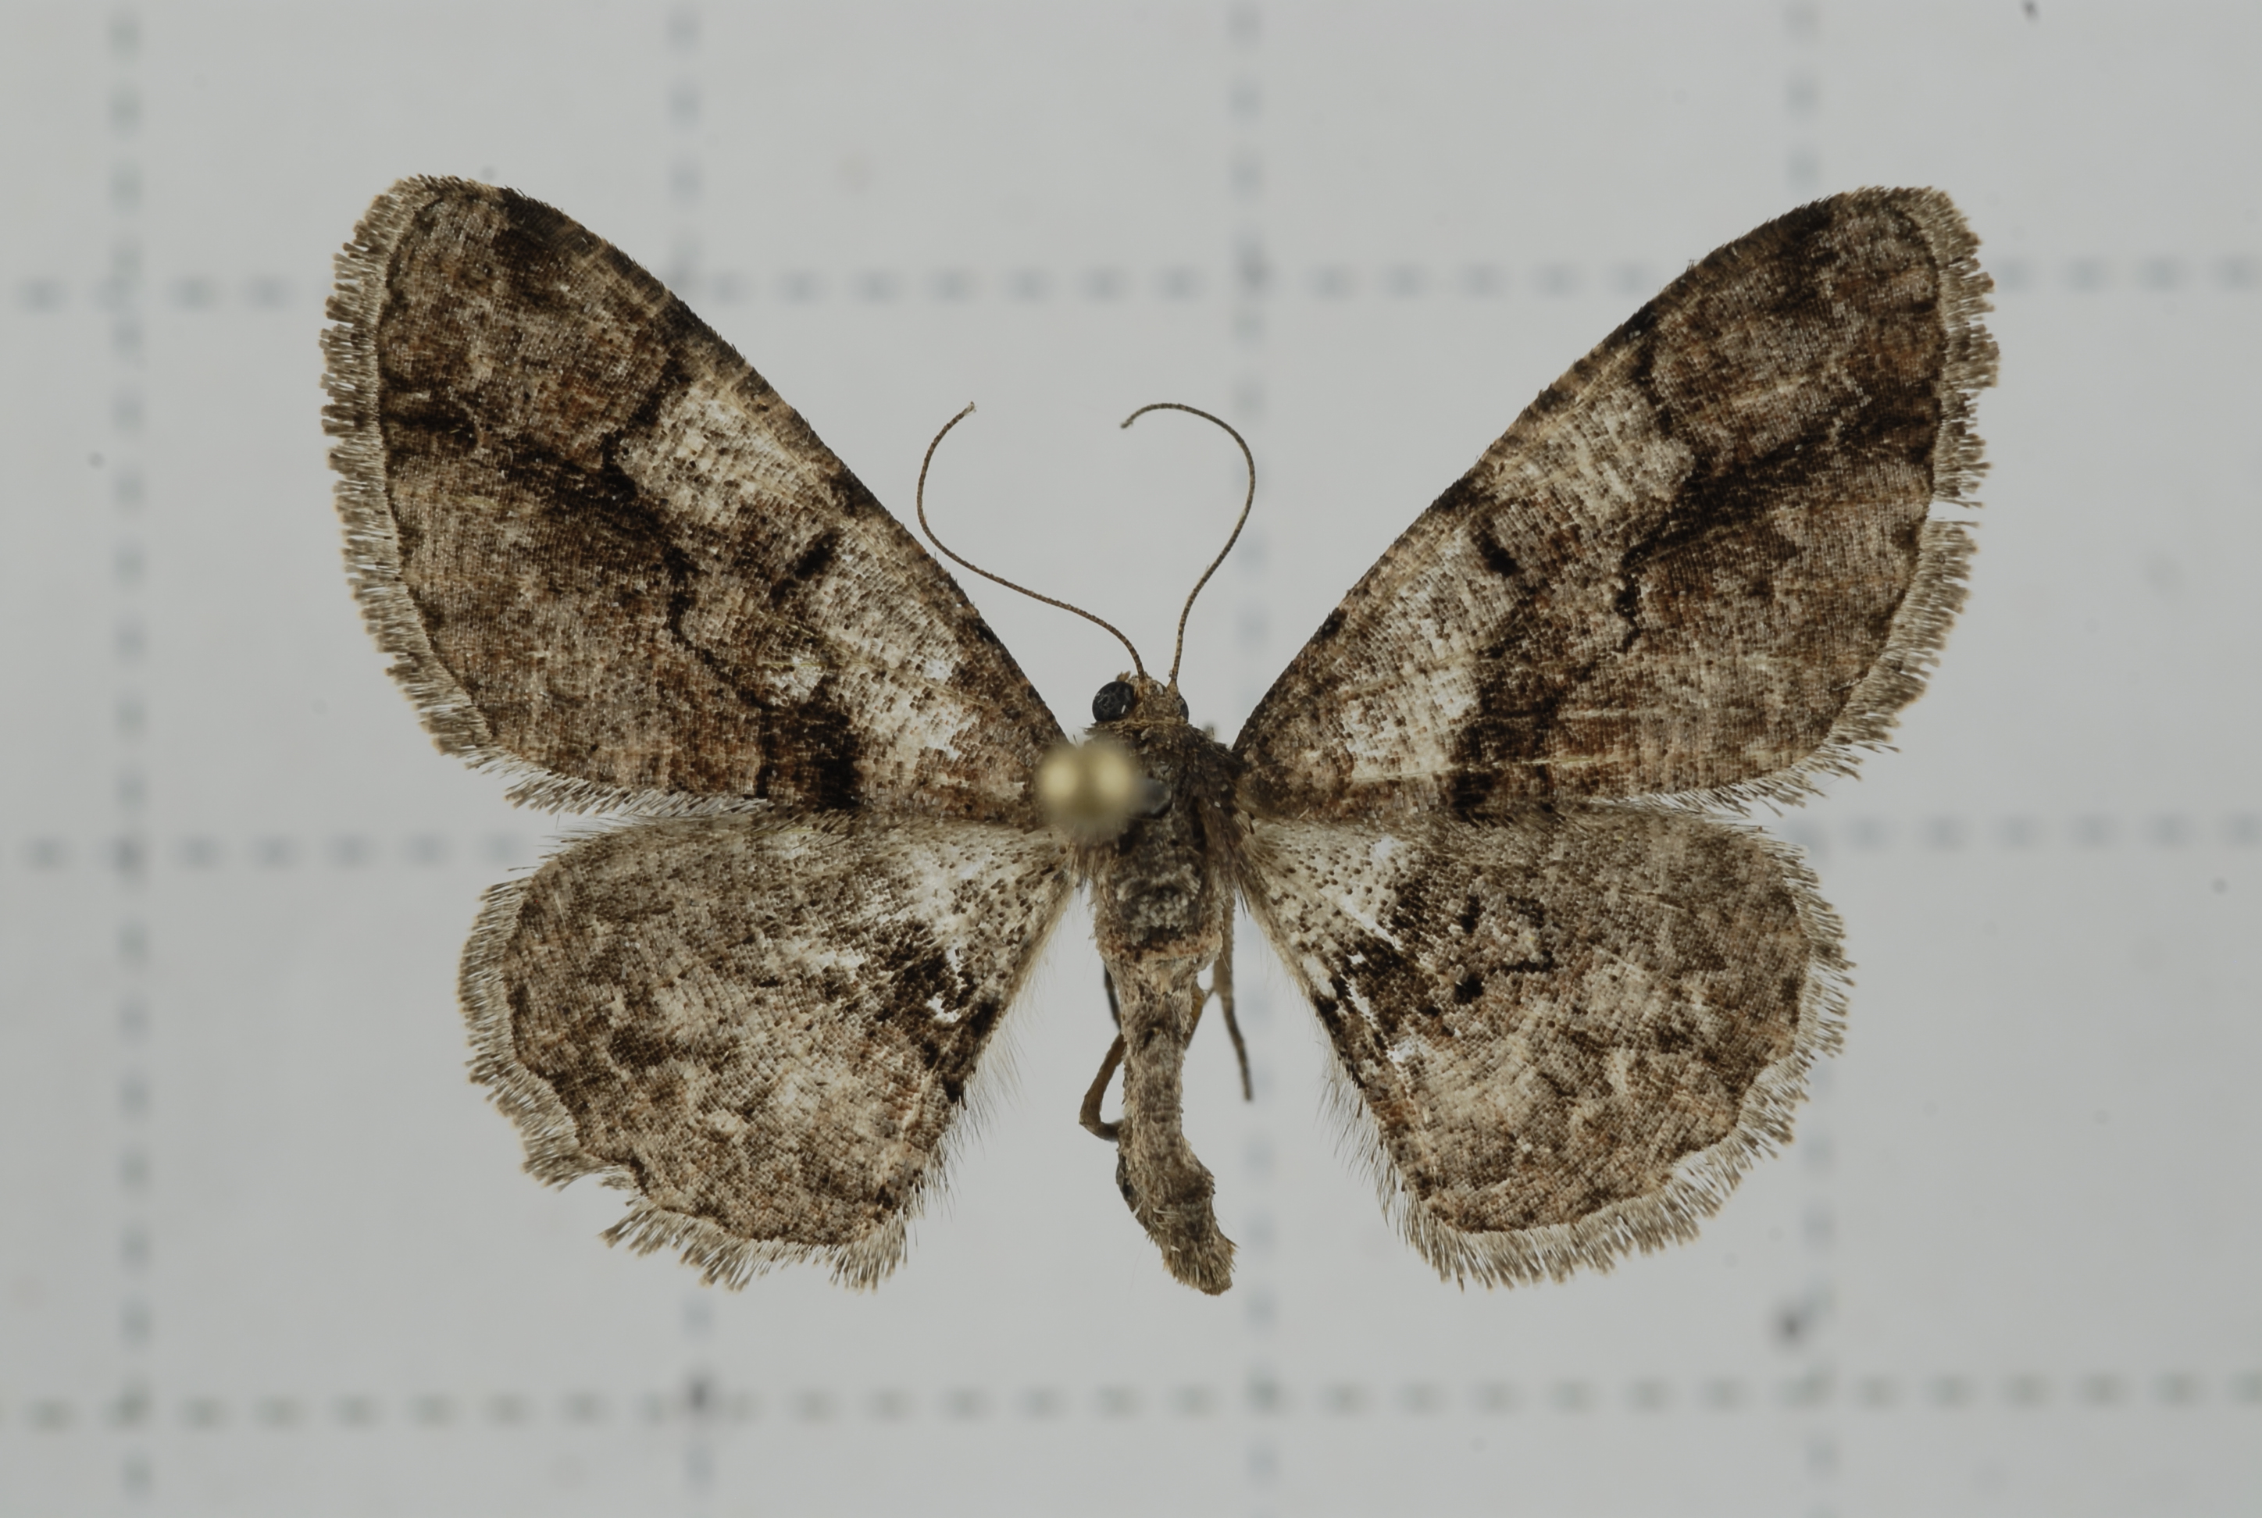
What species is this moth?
Satoblephara owadai
